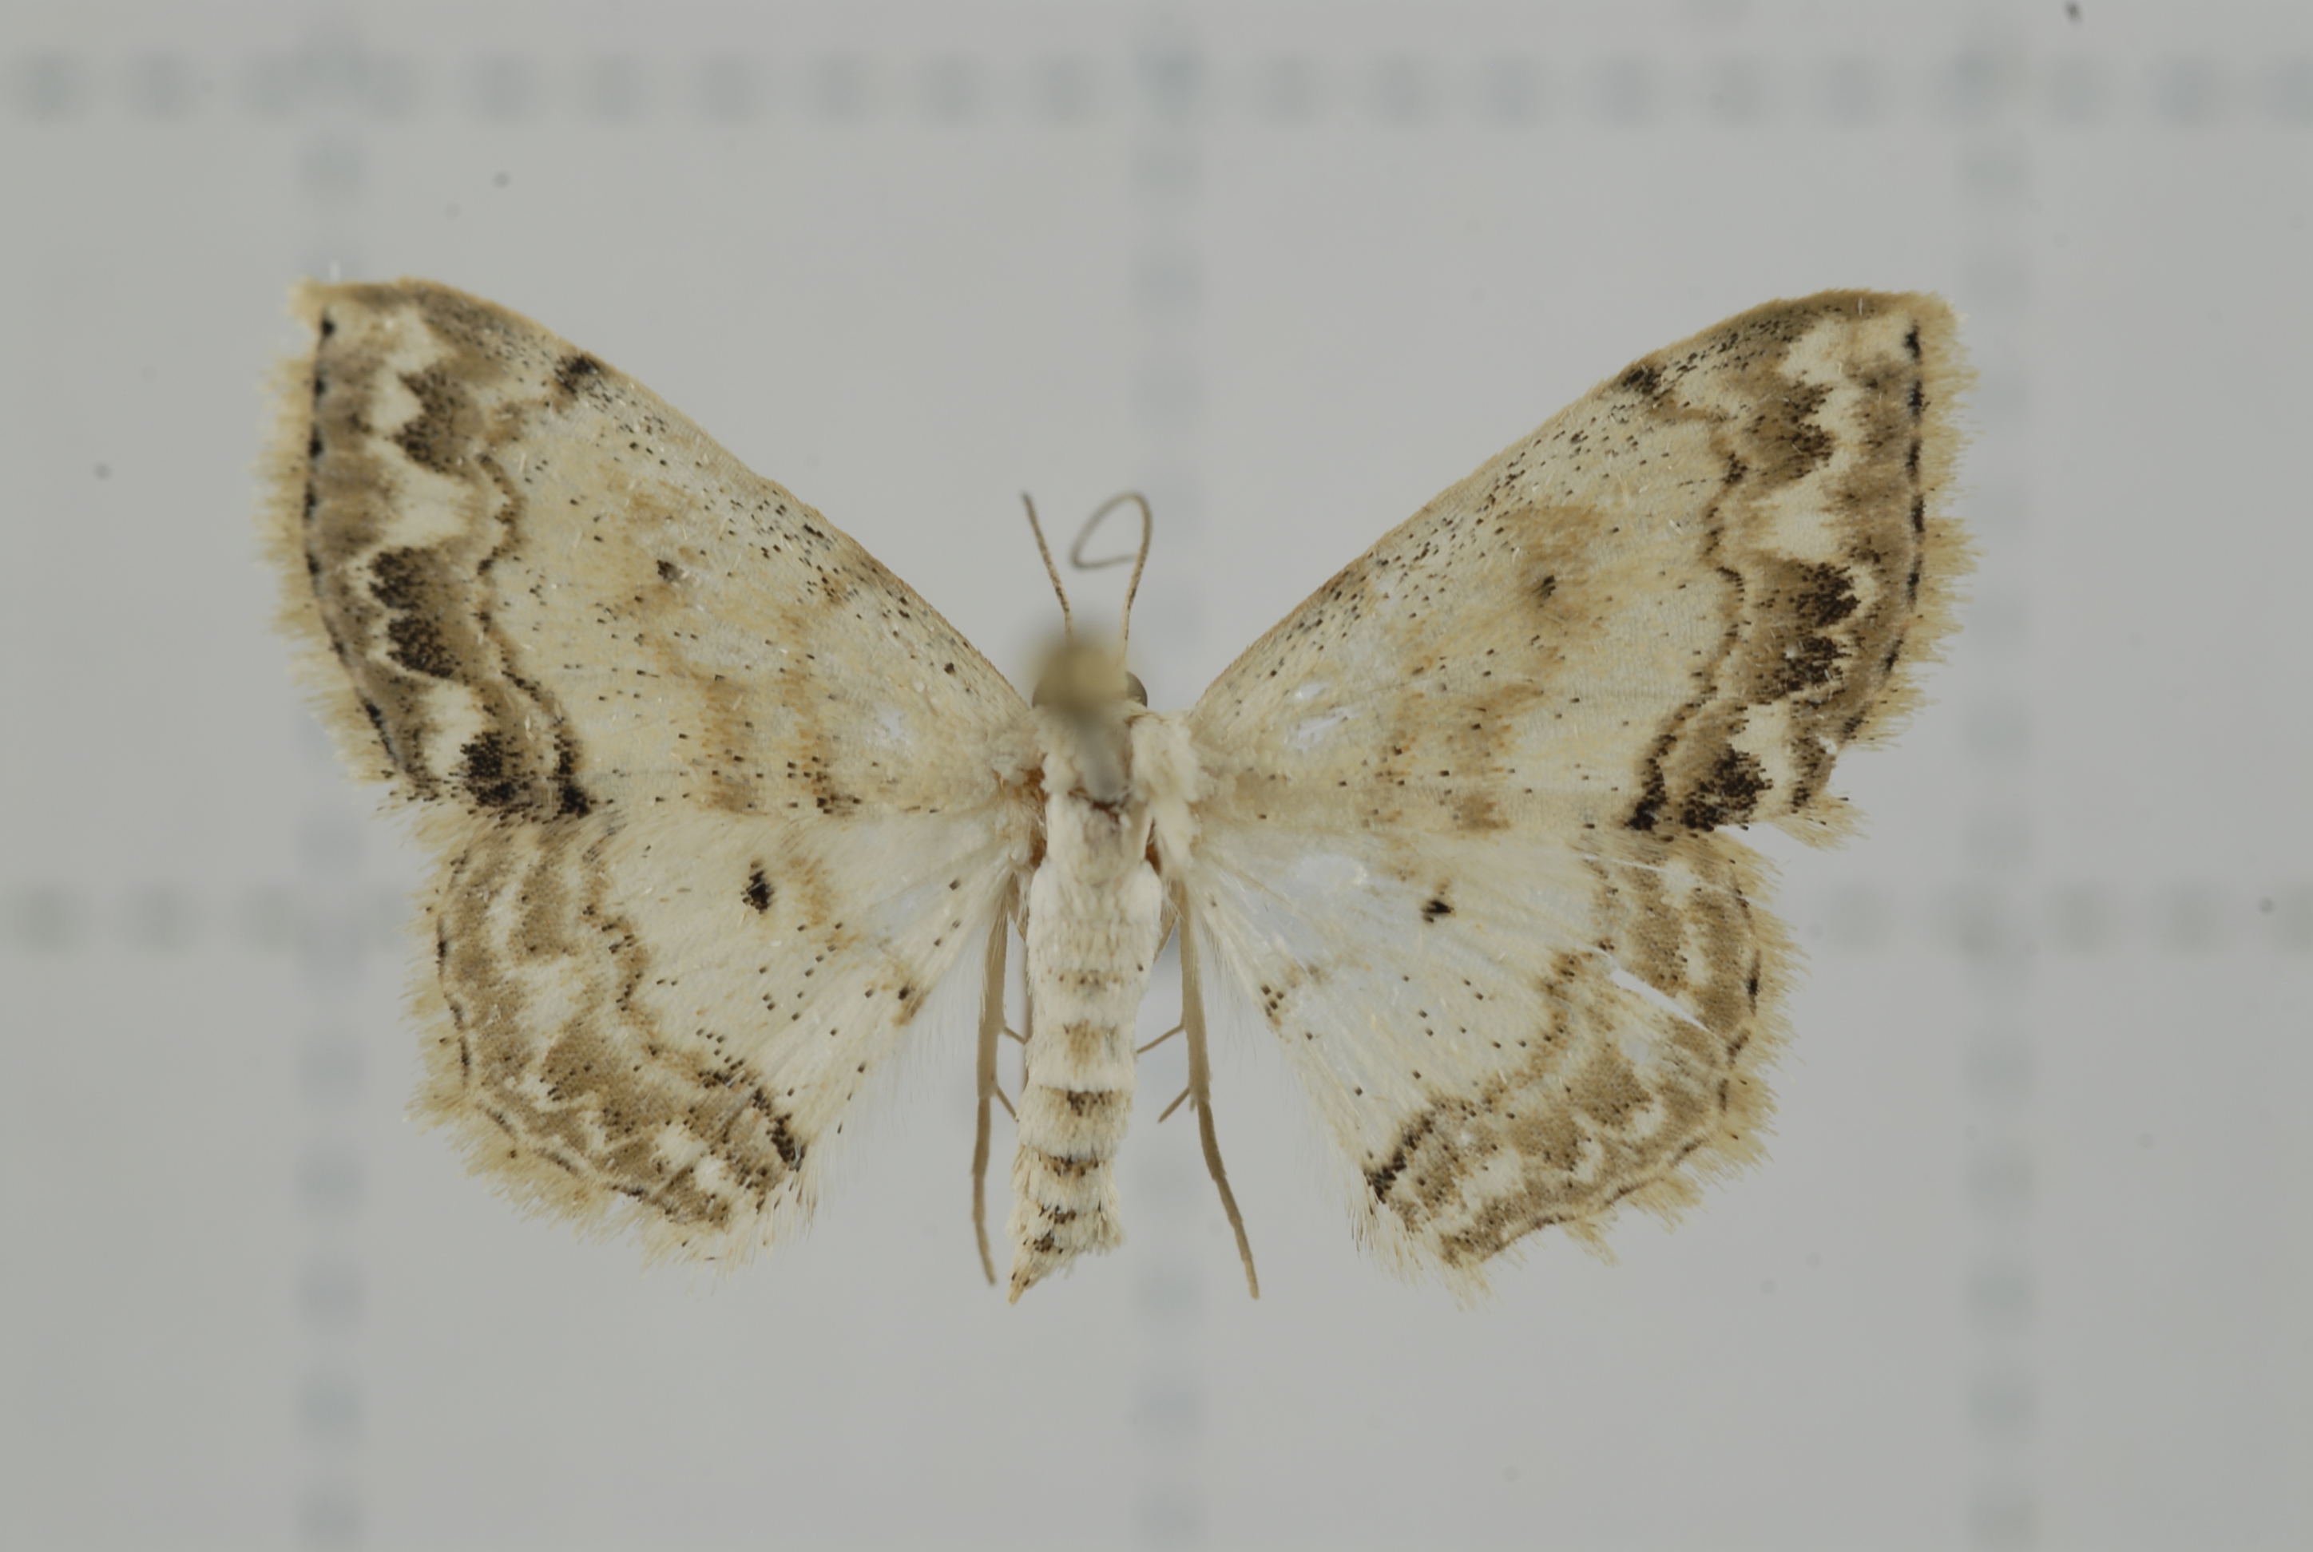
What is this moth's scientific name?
Scopula propinquaria
